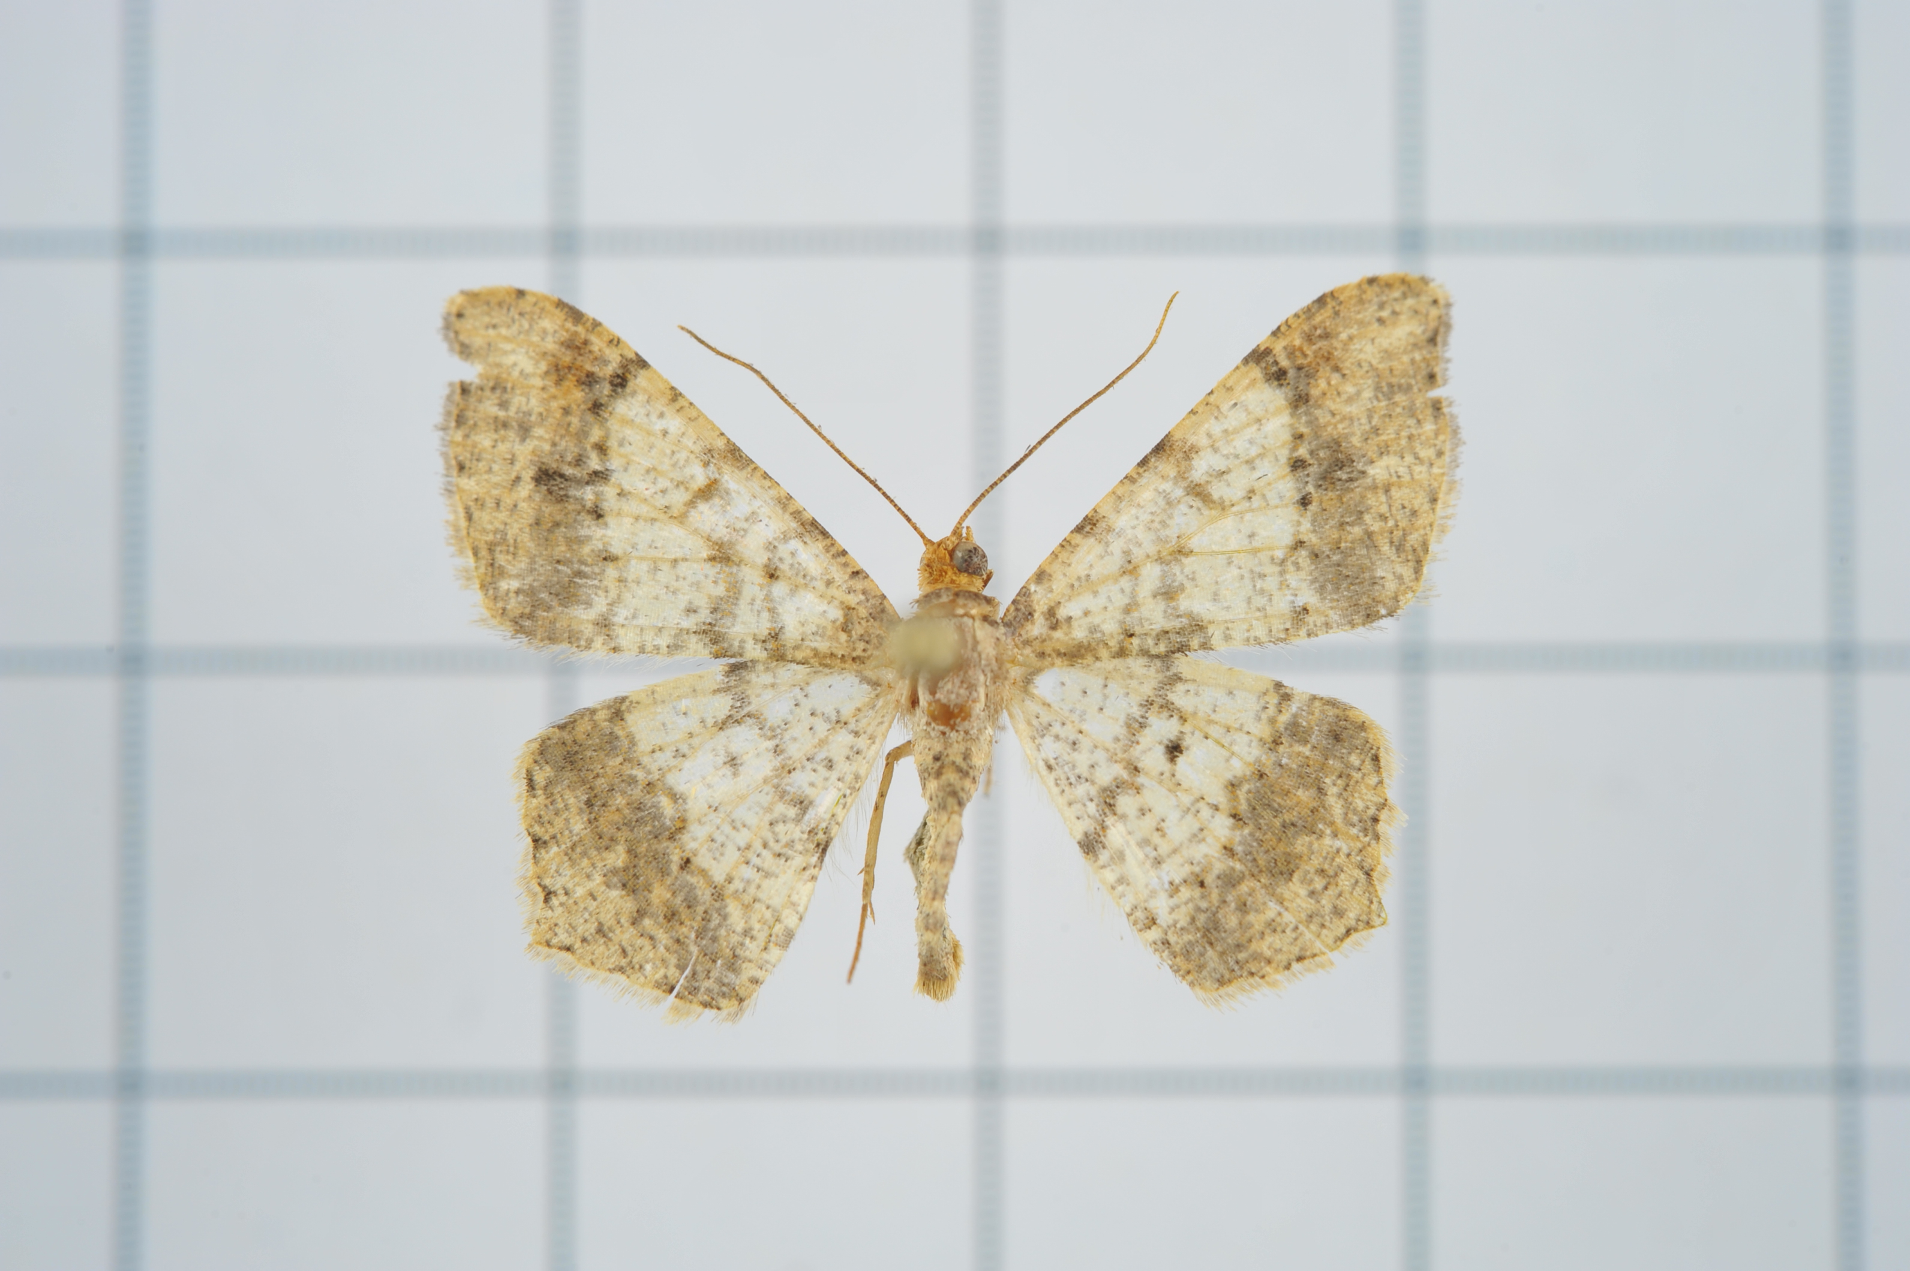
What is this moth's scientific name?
Macaria abydata
